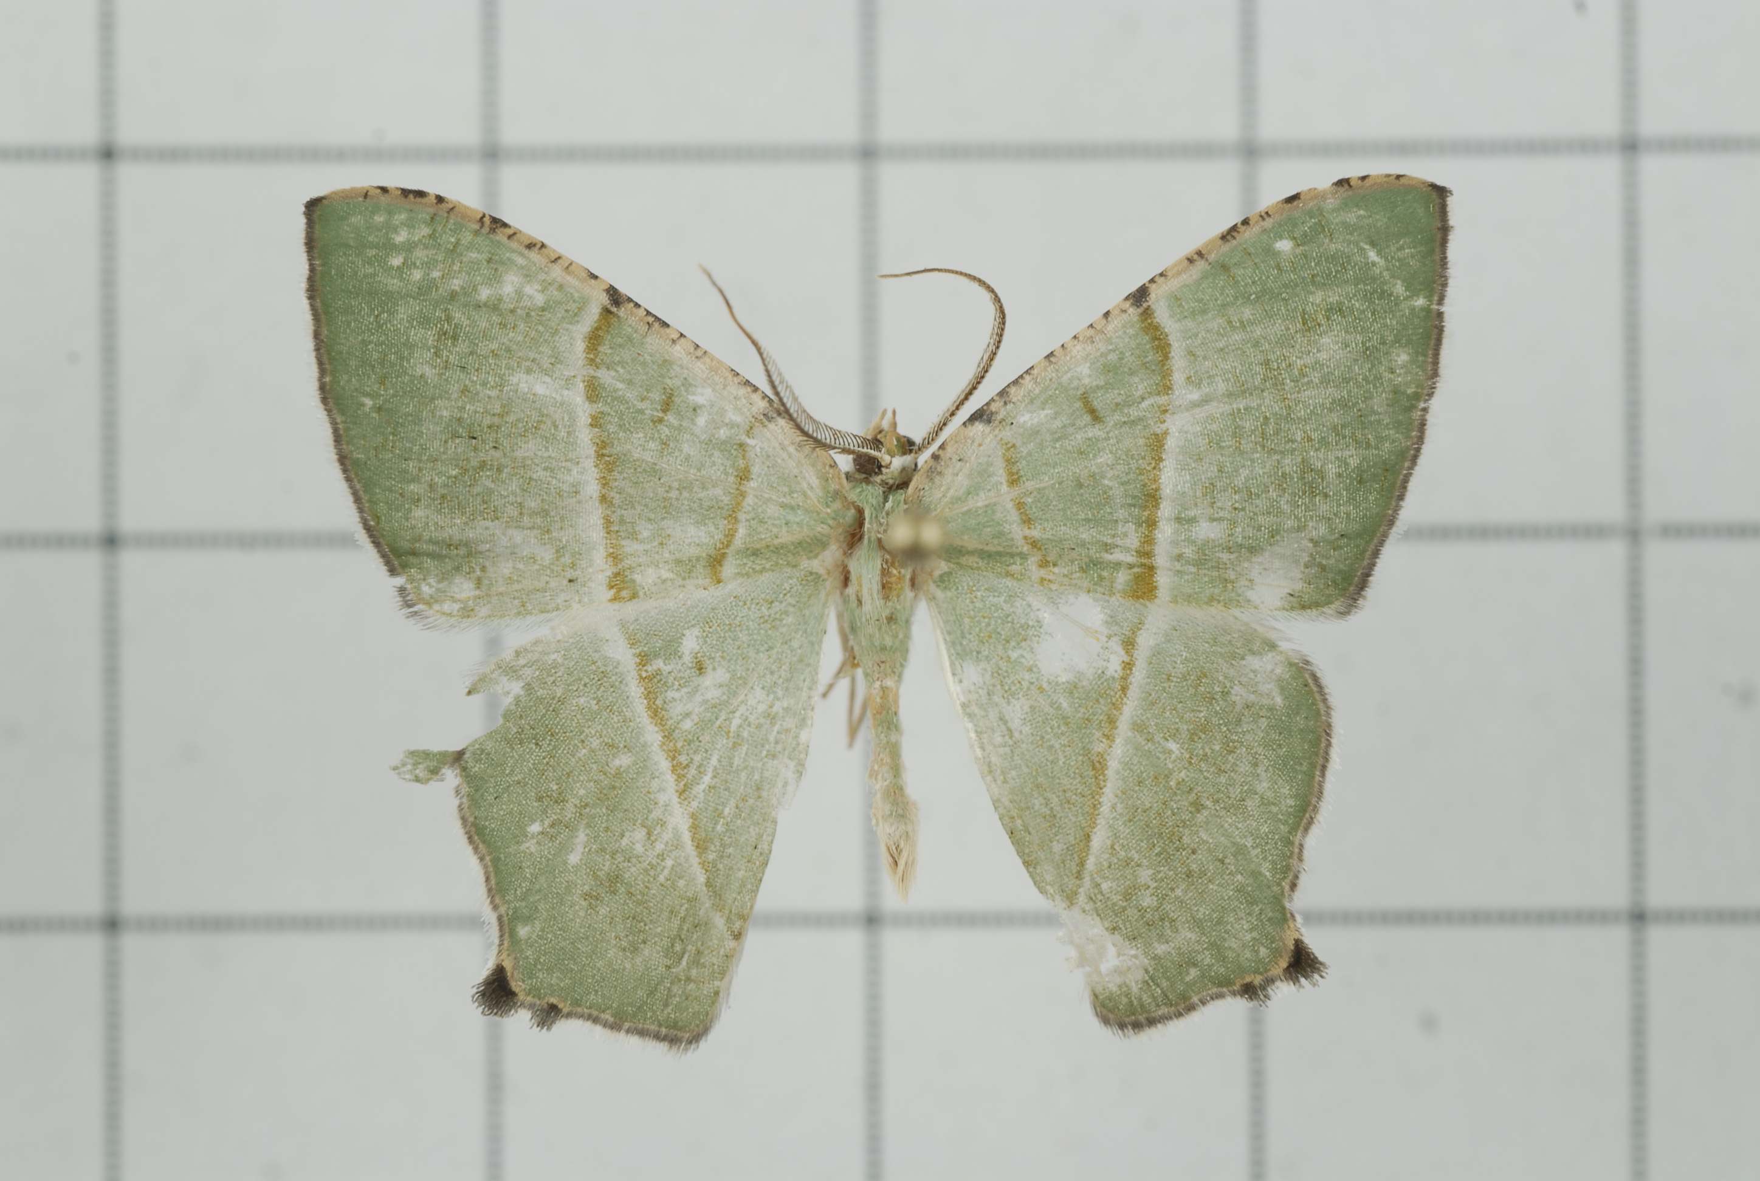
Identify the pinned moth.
Neohipparchus vallata
